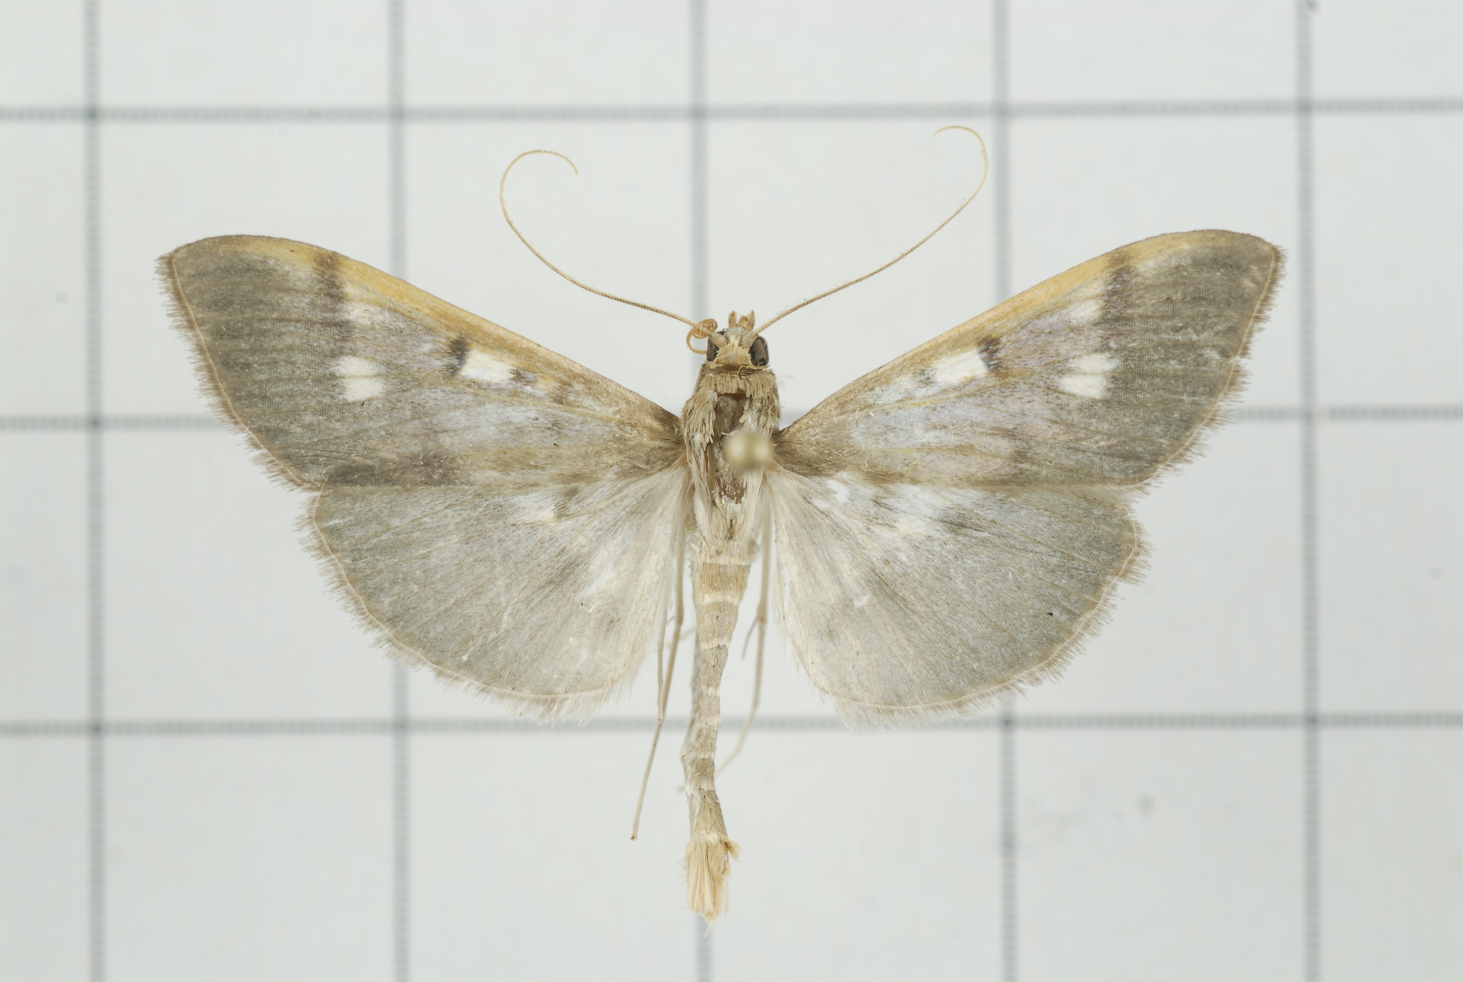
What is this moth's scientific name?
Patania costalis
